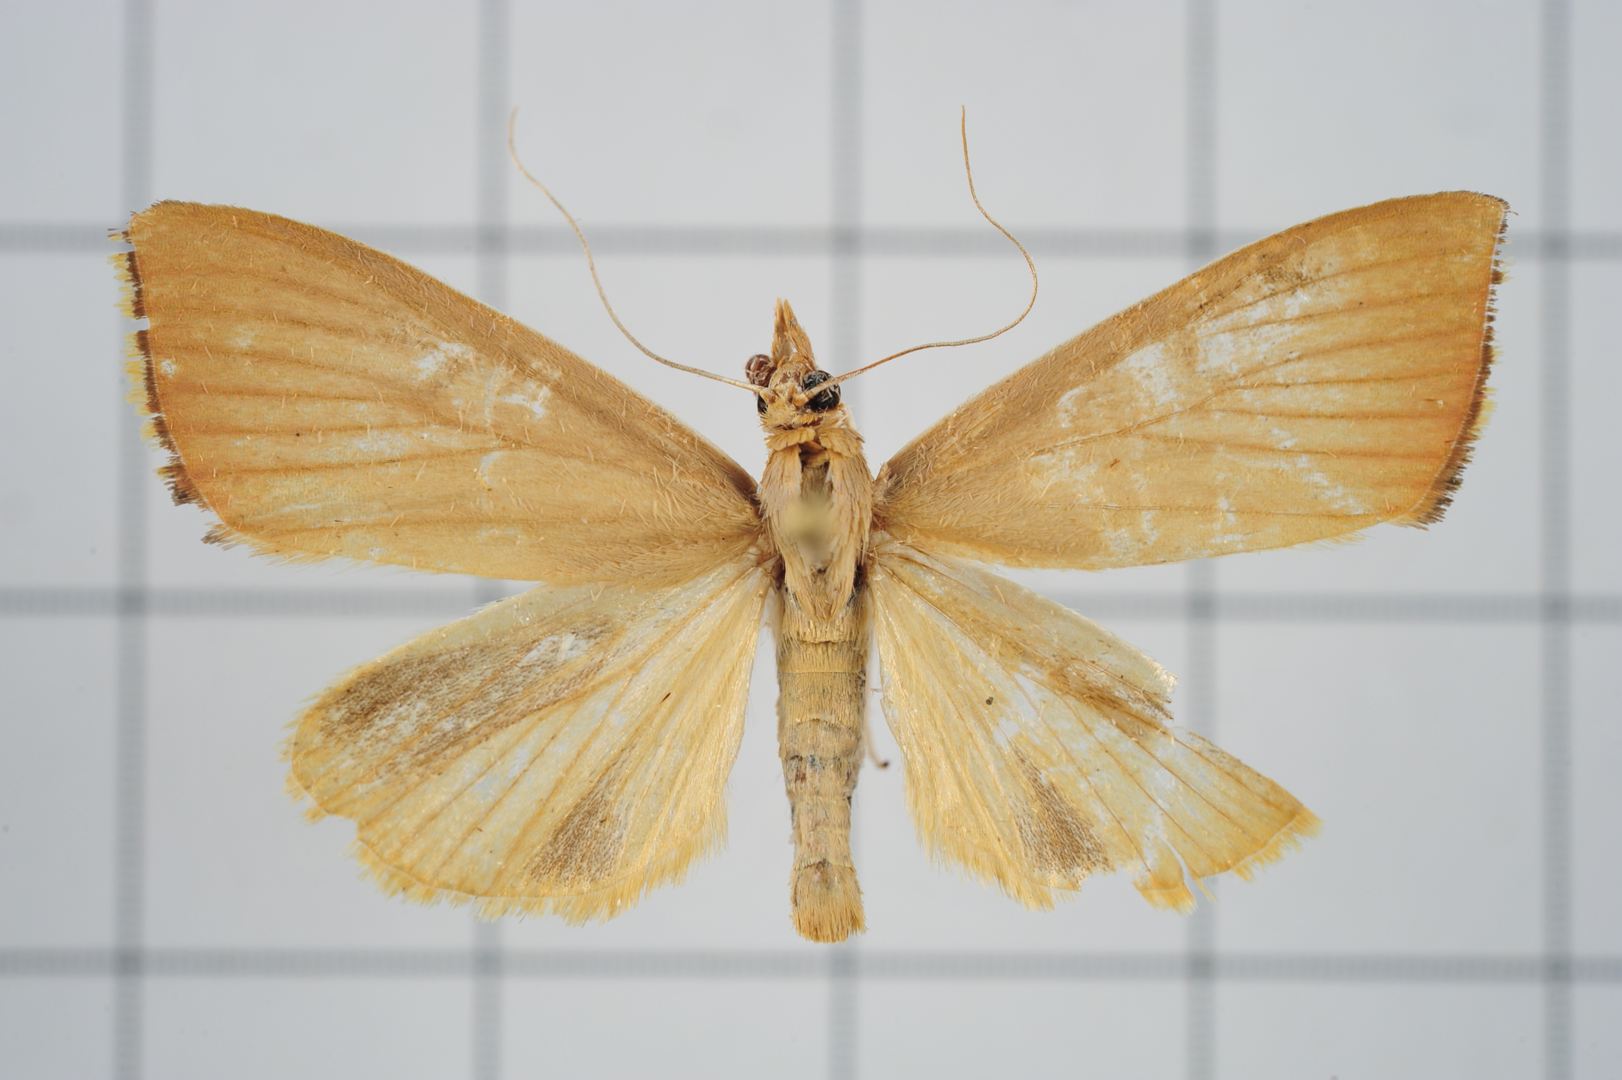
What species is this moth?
Eumorphobotys eumorphalis
